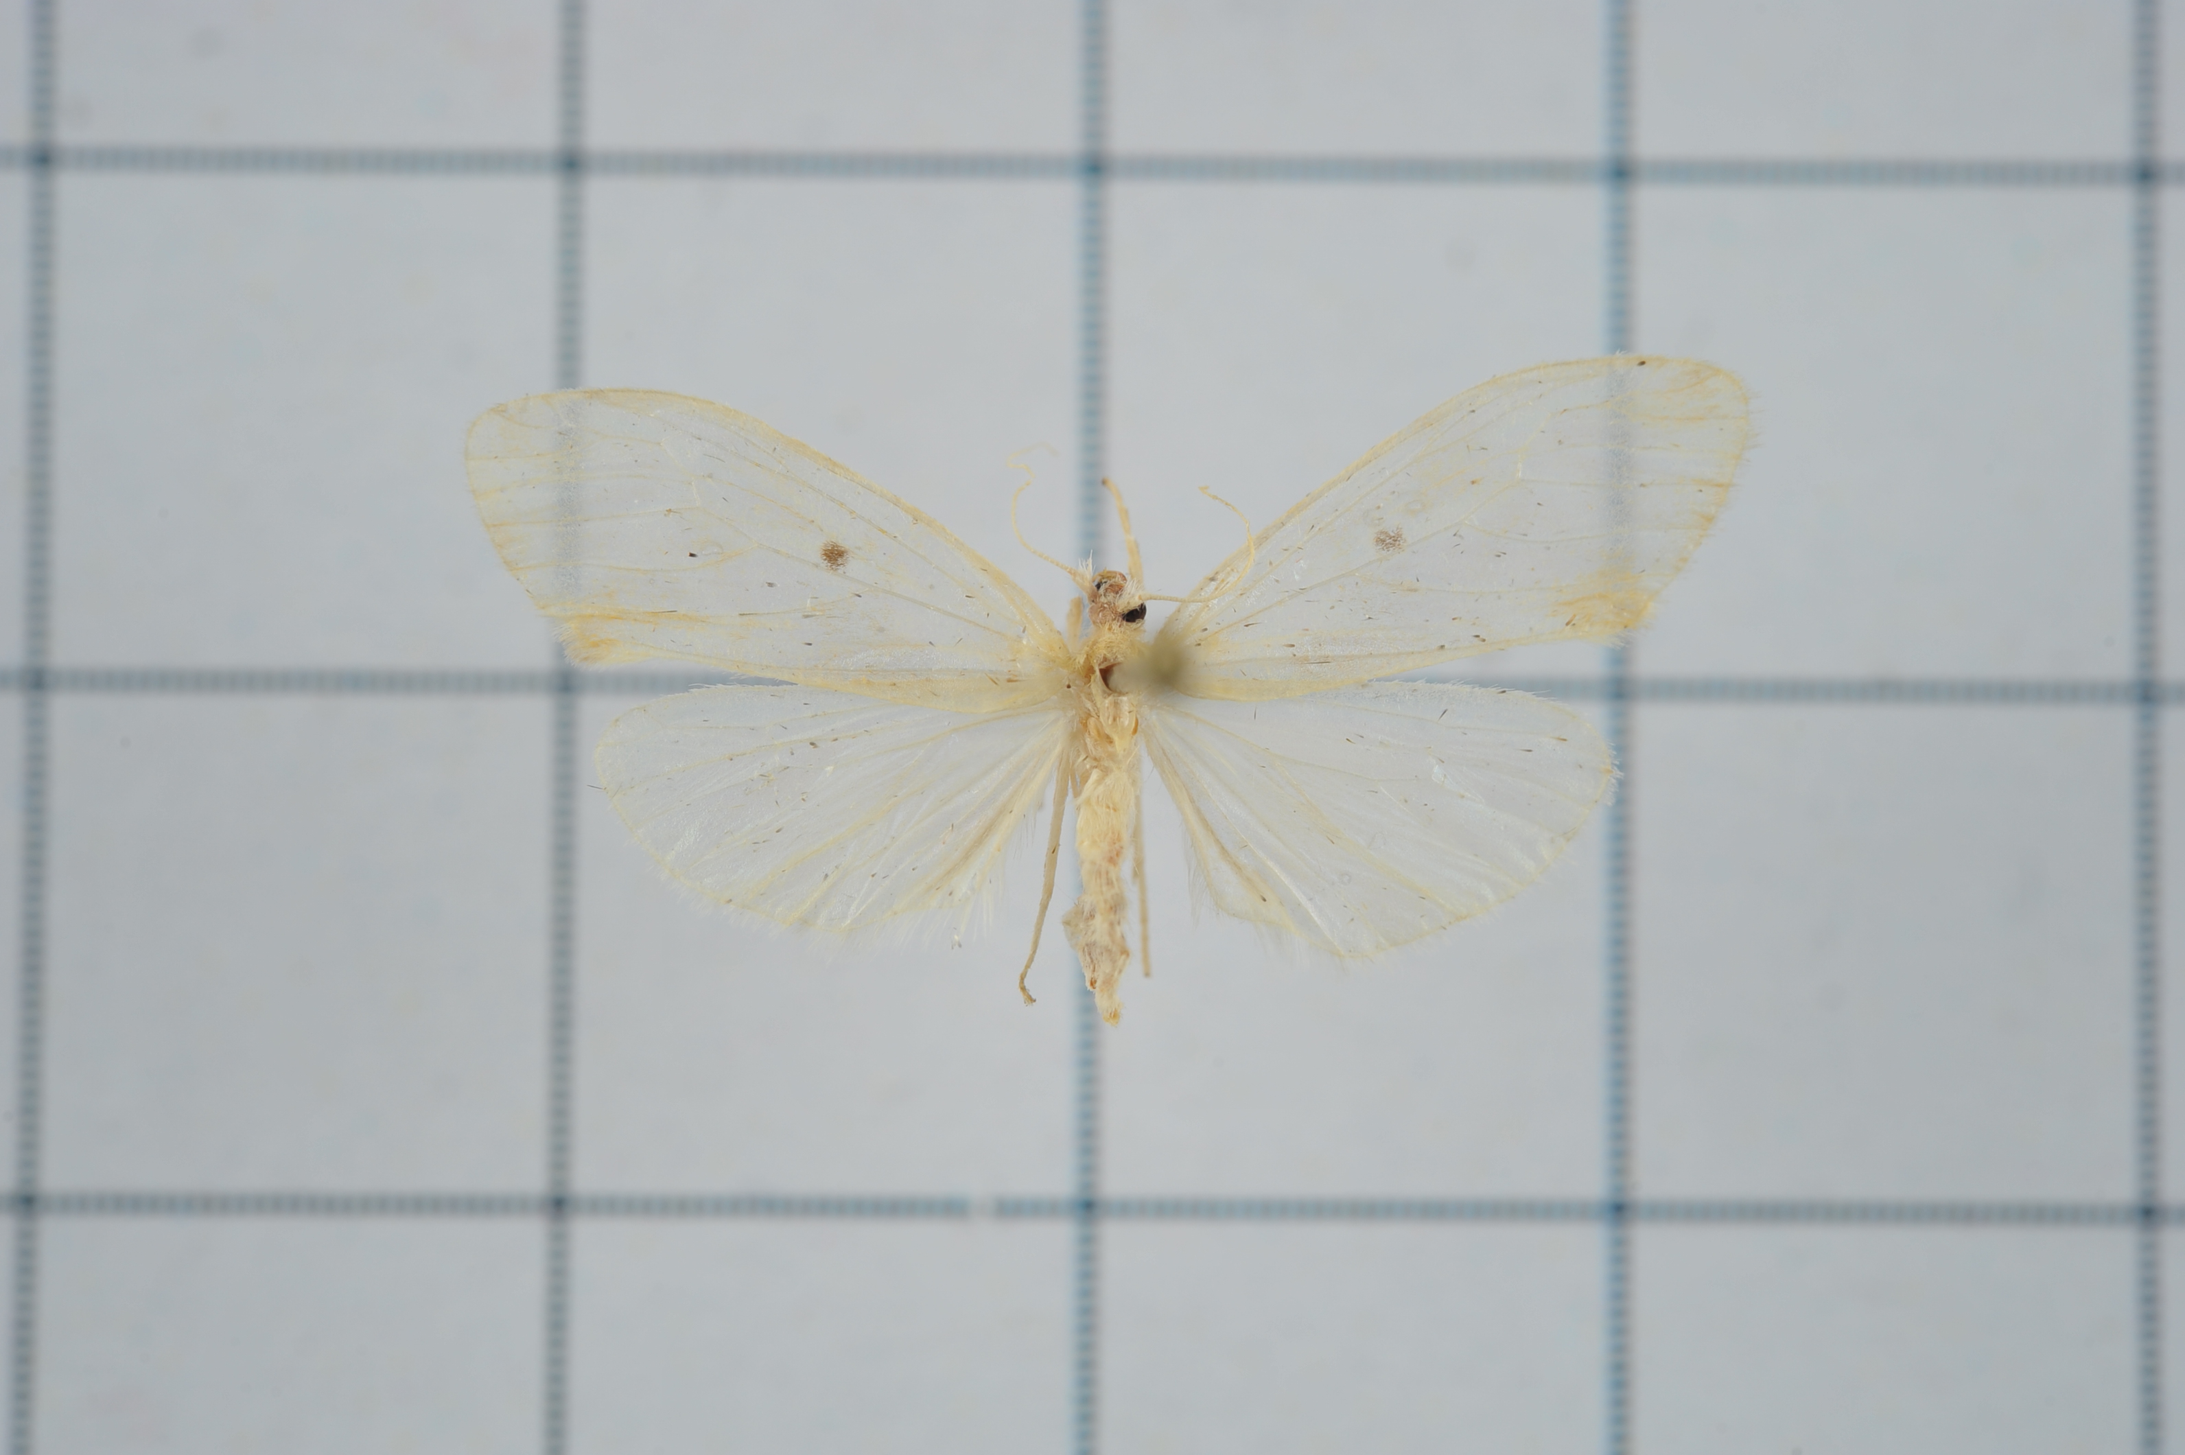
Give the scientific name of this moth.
Nudaria ranruna
